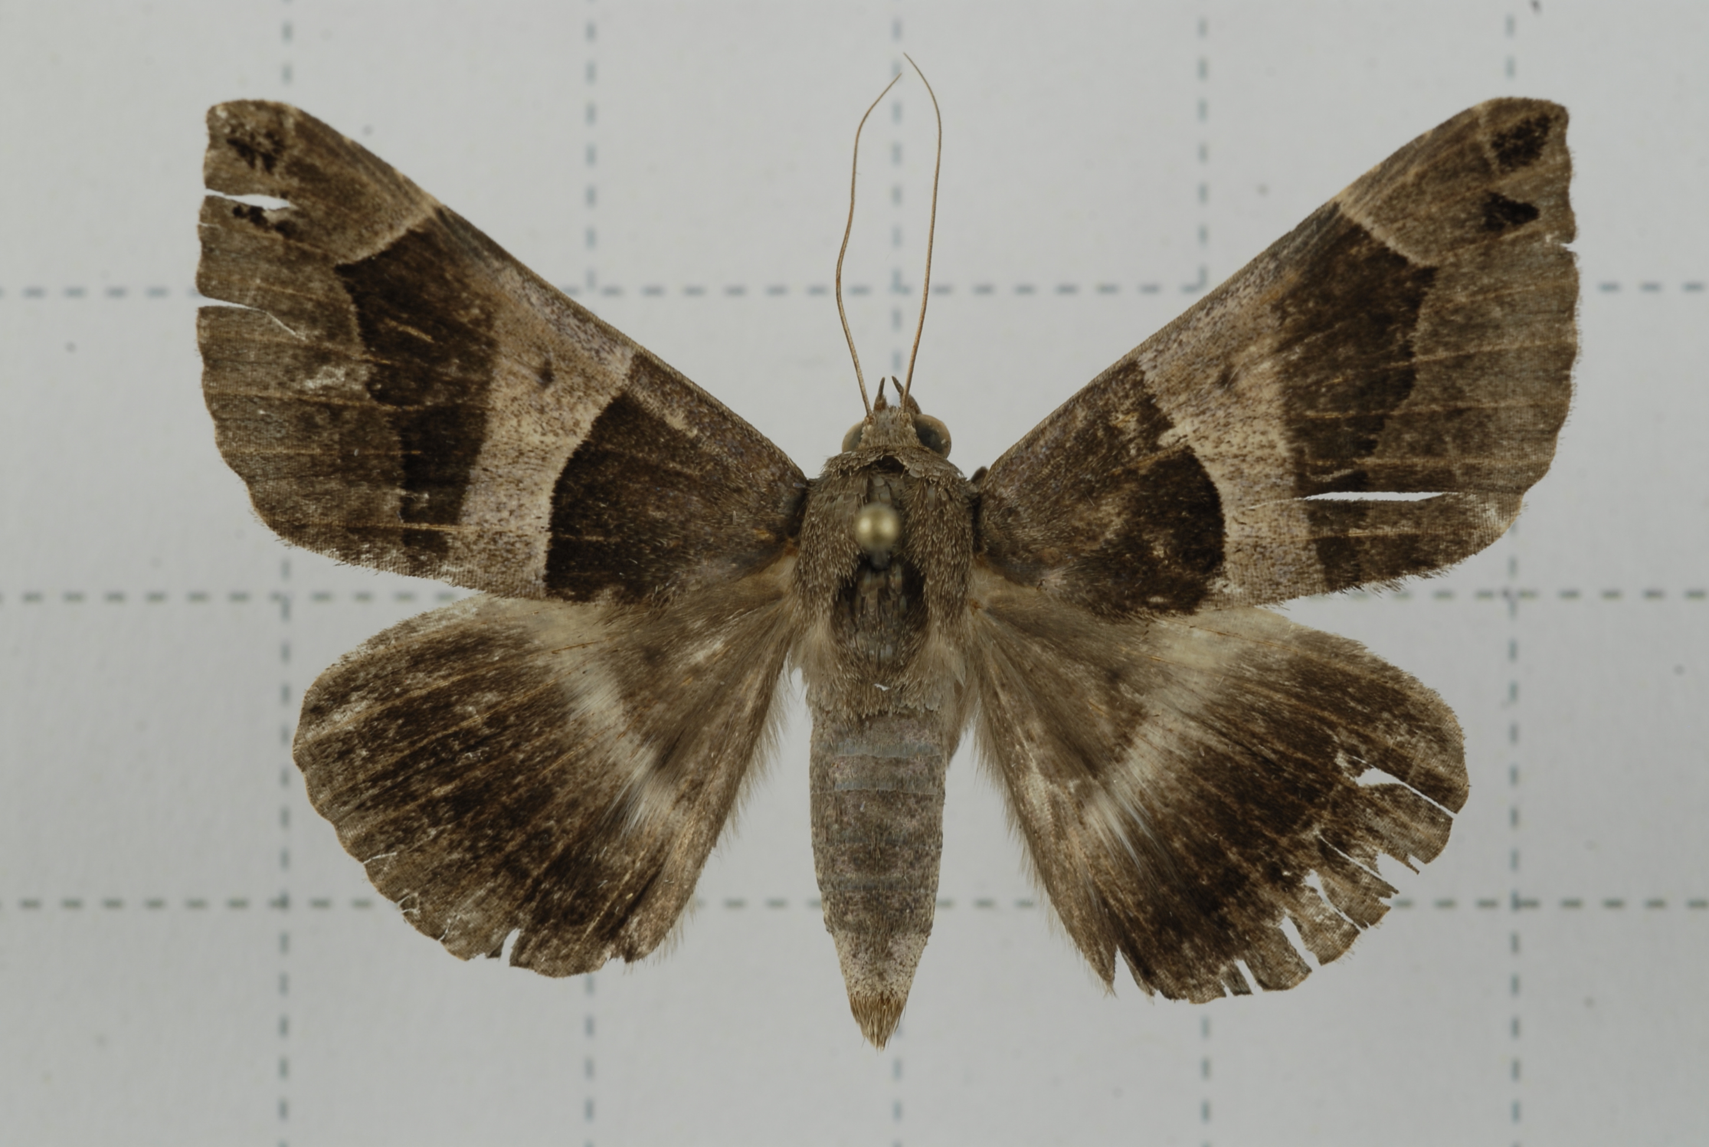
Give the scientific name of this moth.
Parallelia stuposa
